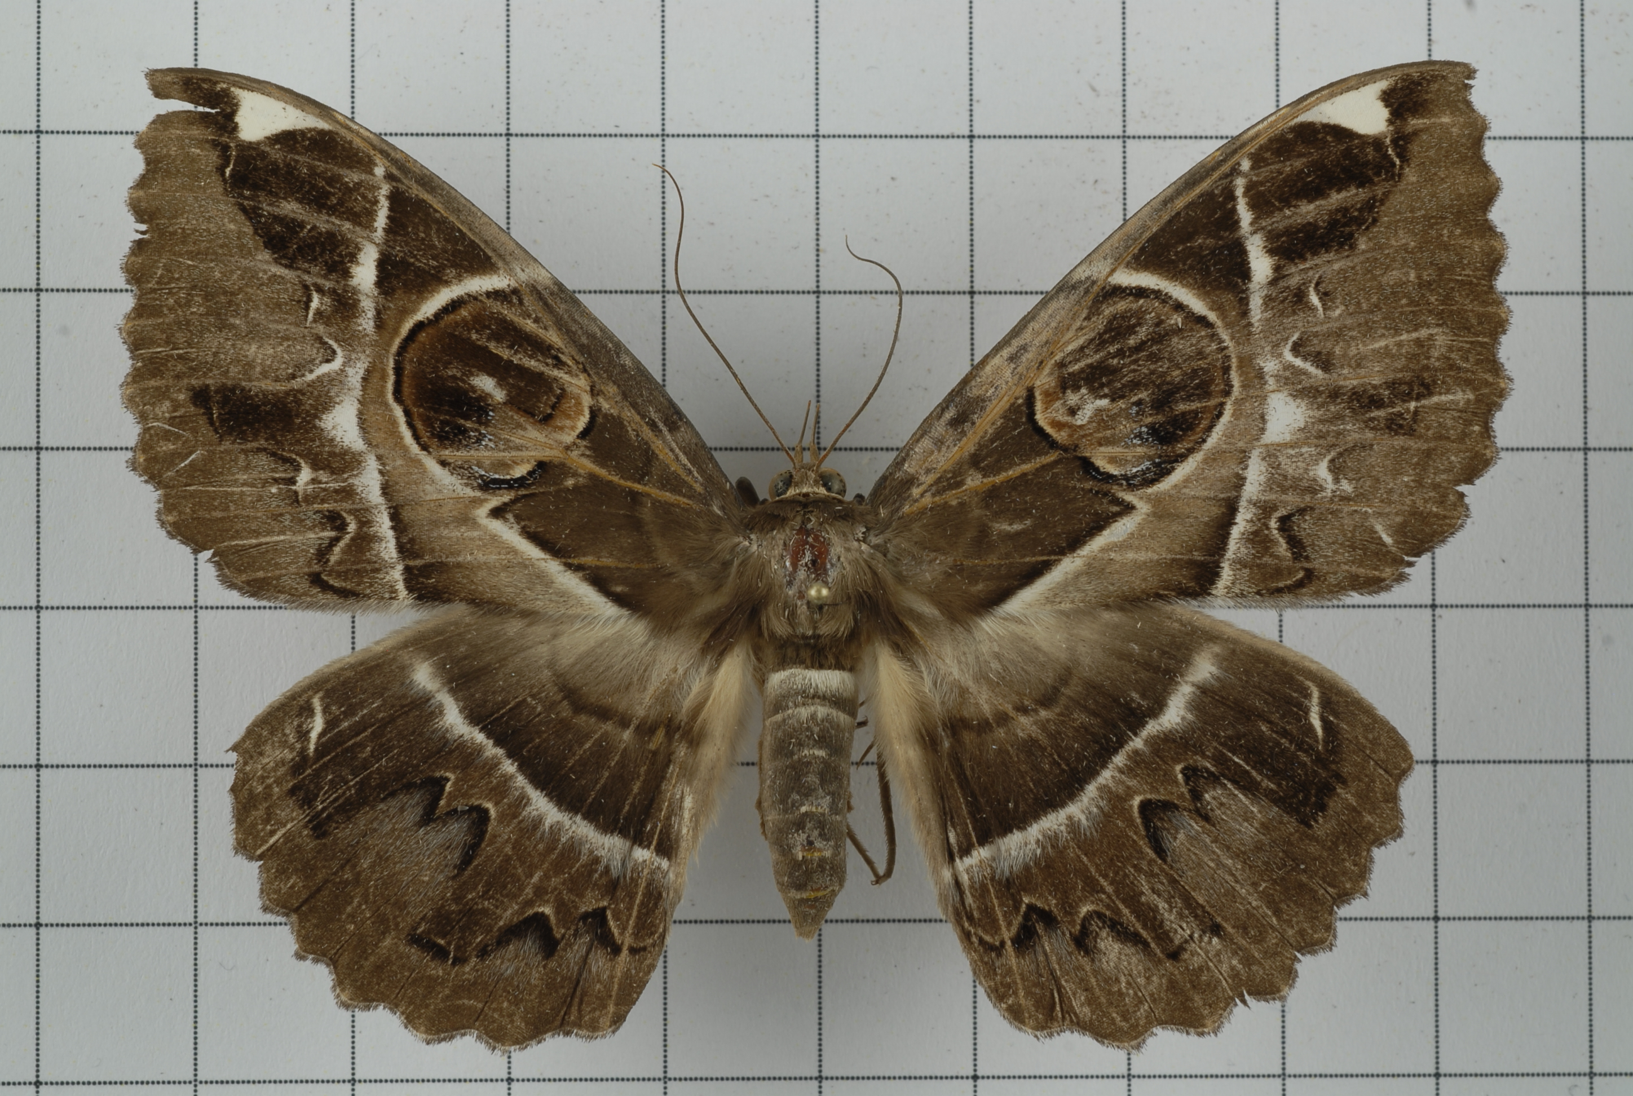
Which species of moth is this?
Erebus ephesperis
